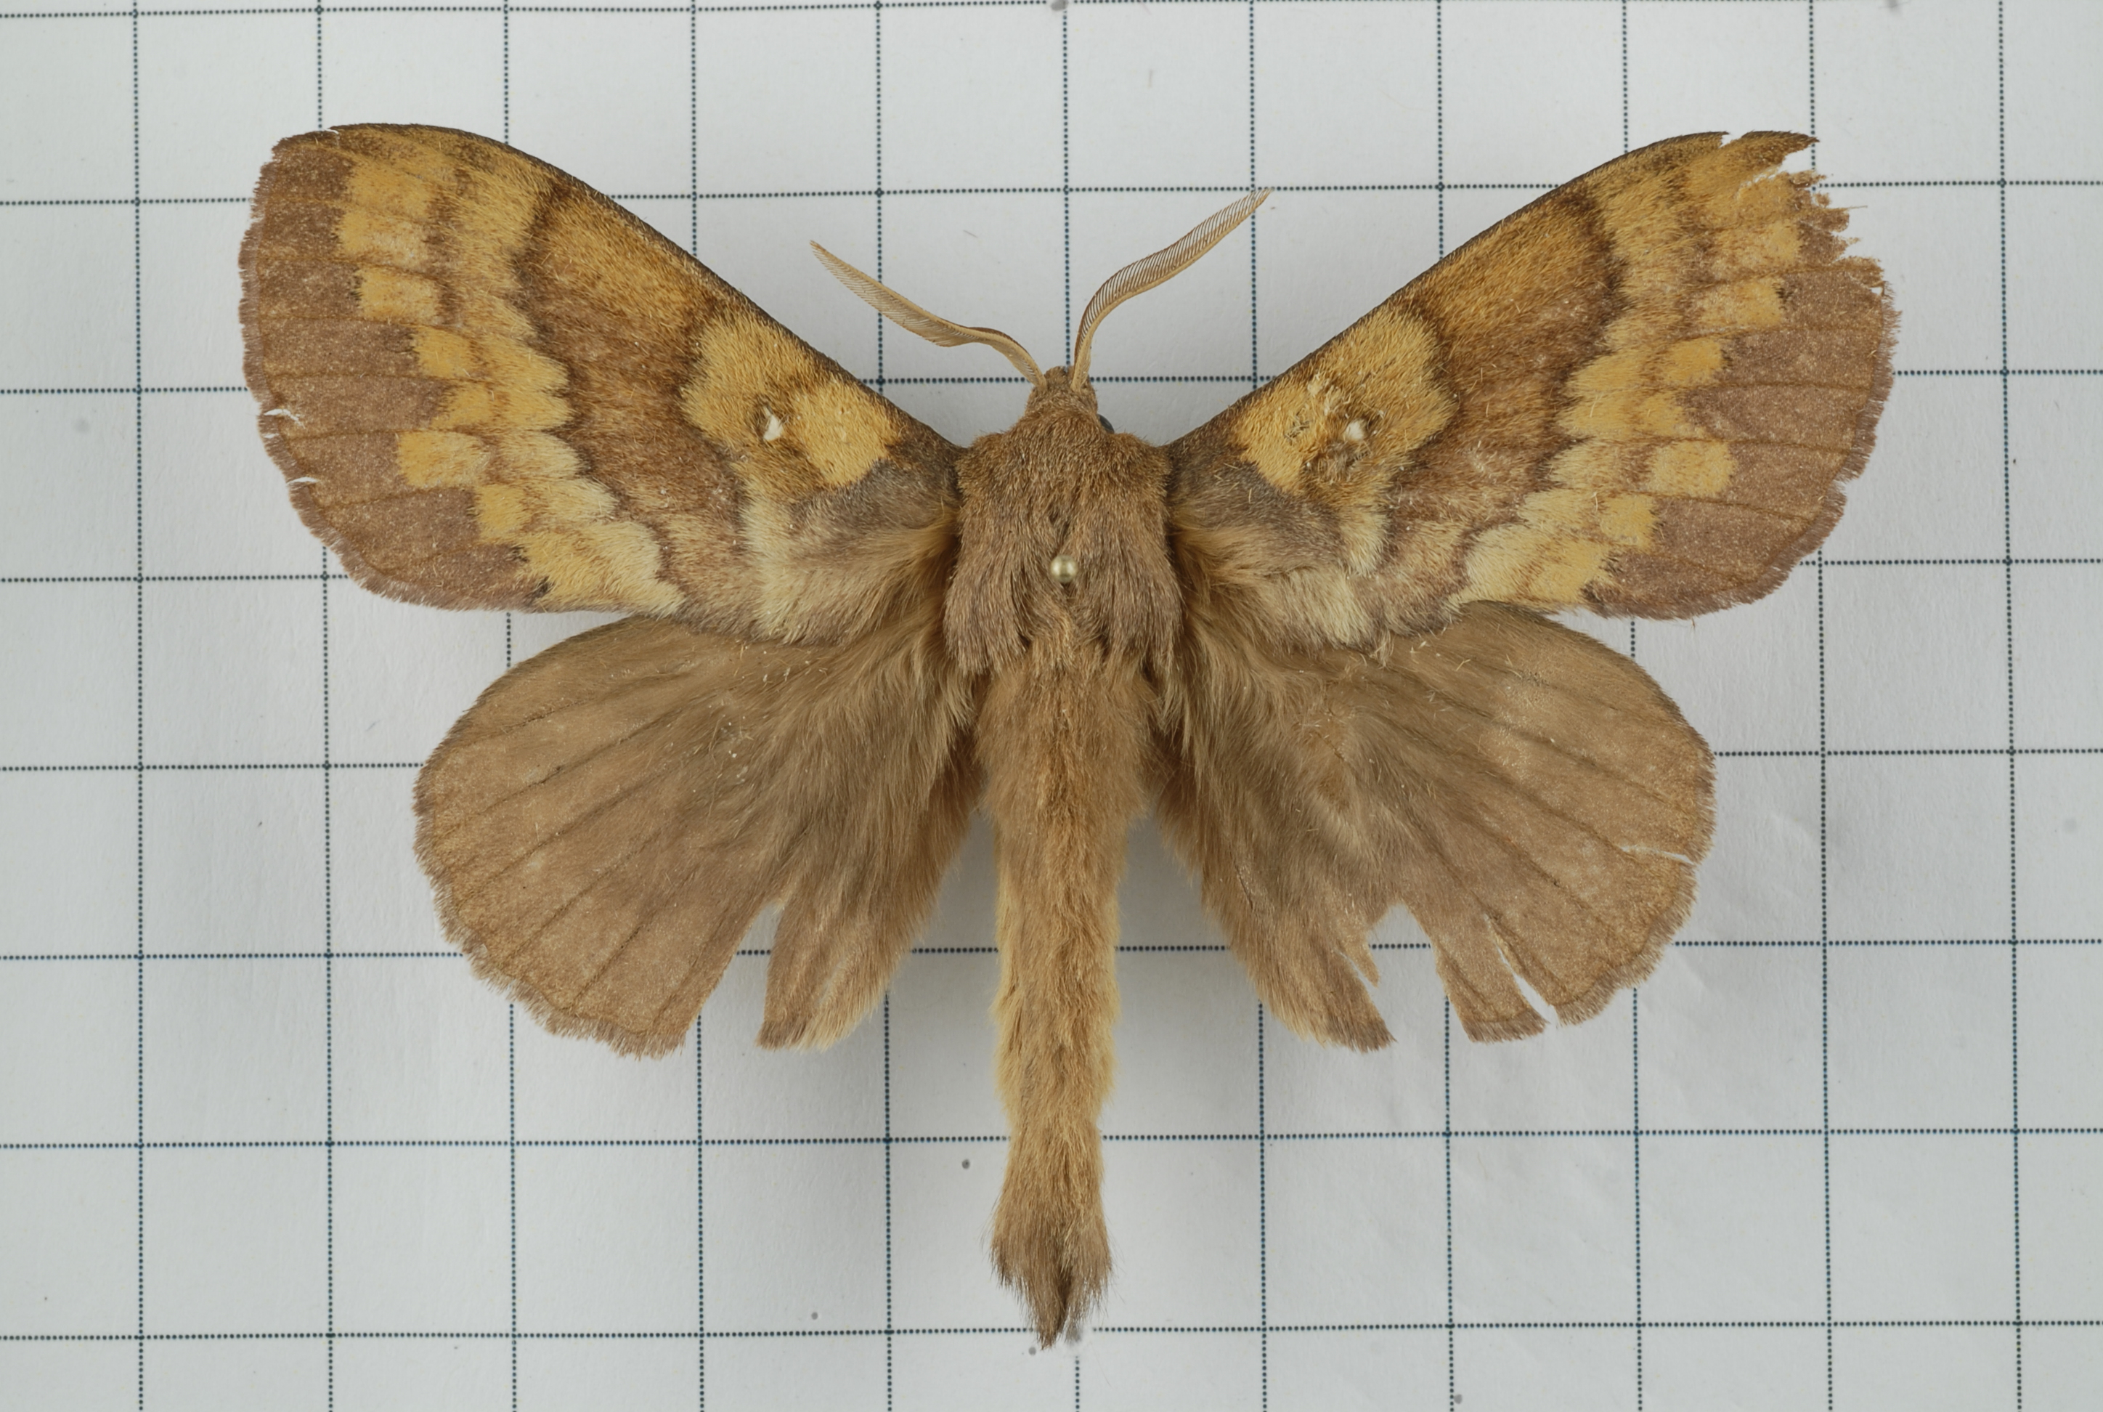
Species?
Kunugia undans metanastroides
